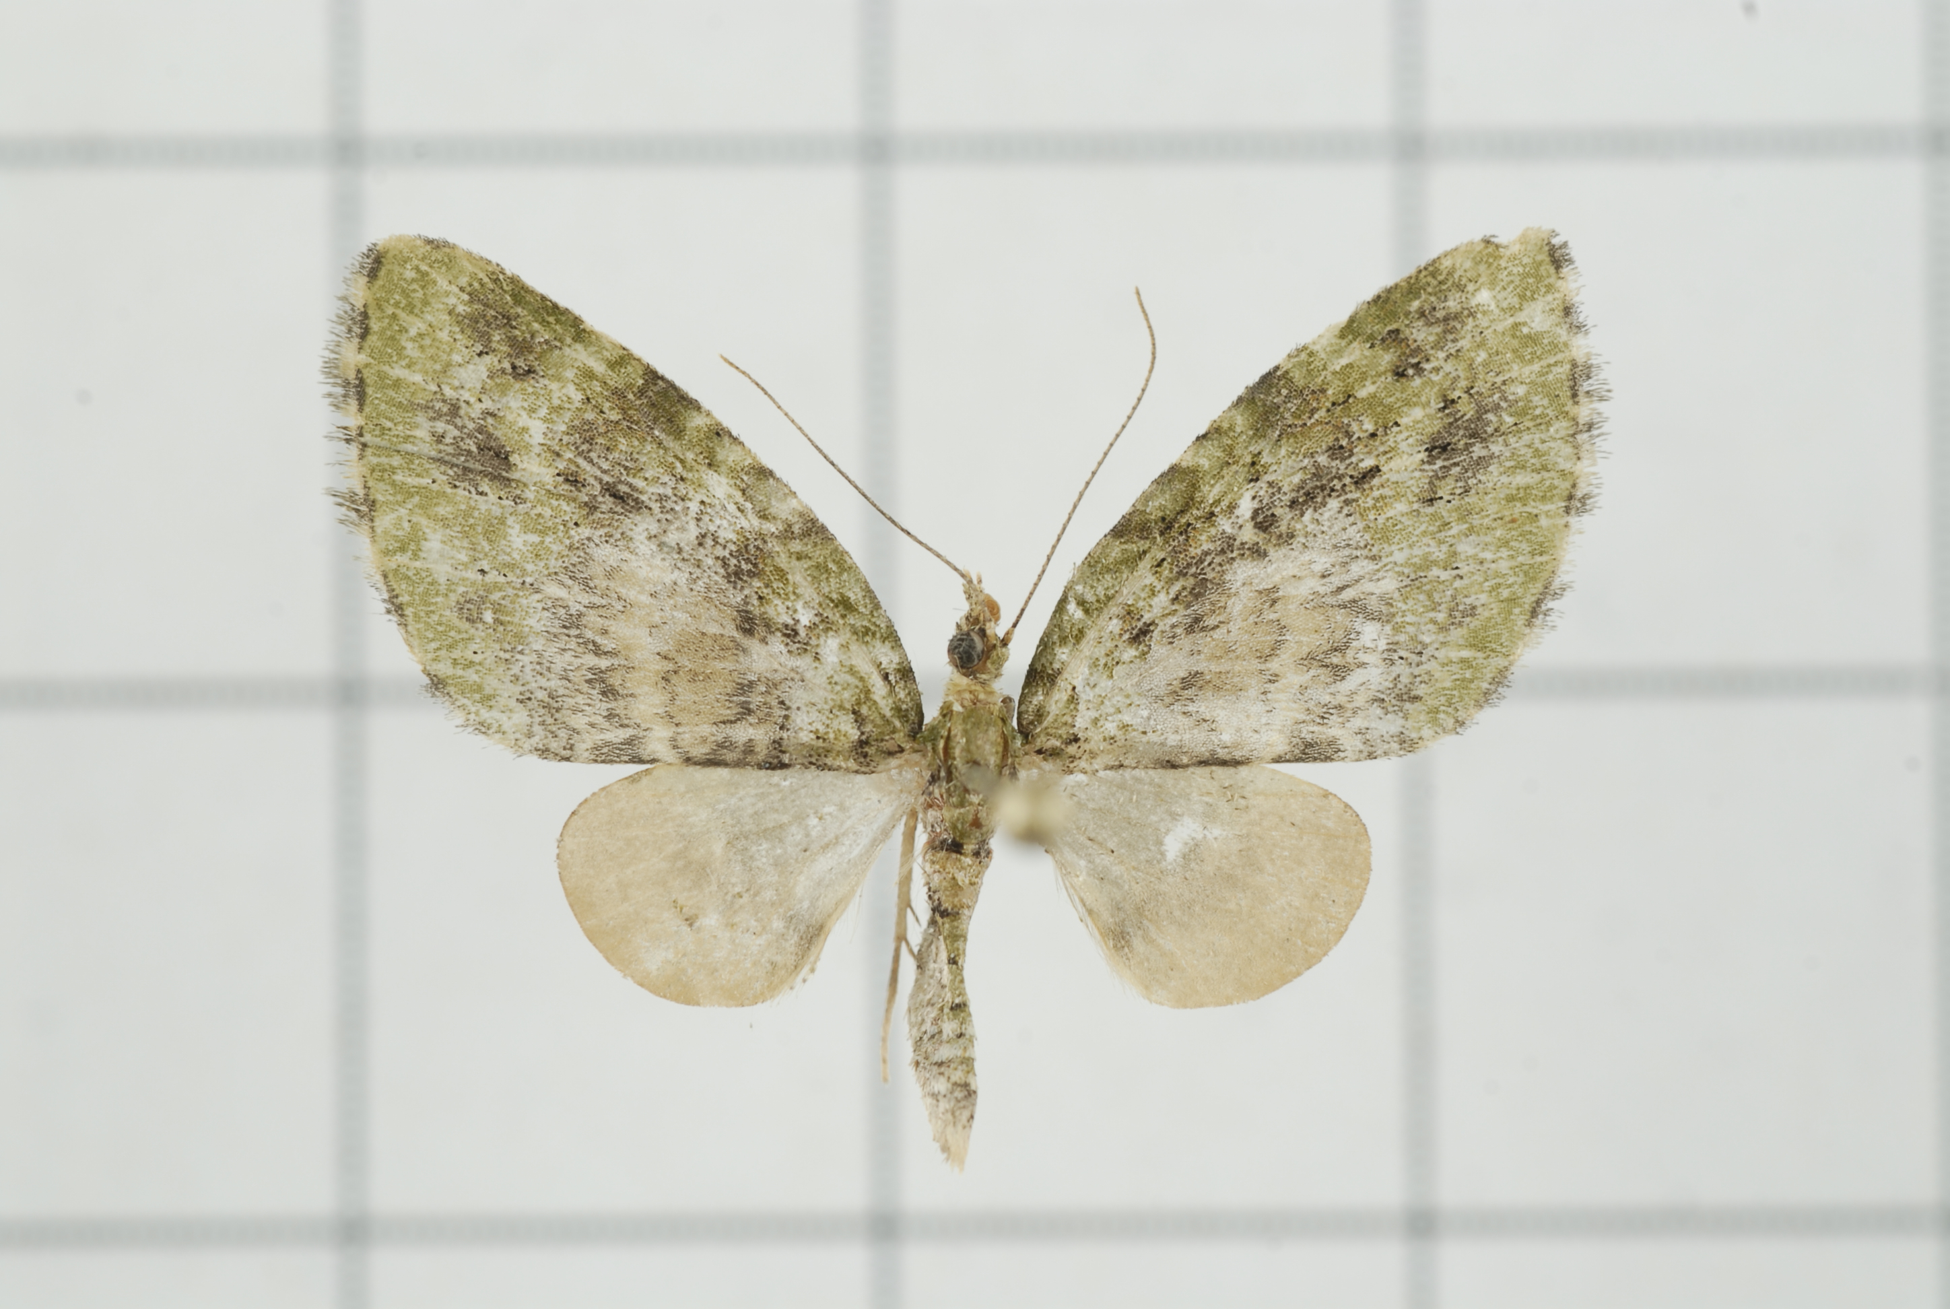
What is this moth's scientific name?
Chloroclystis blanda
